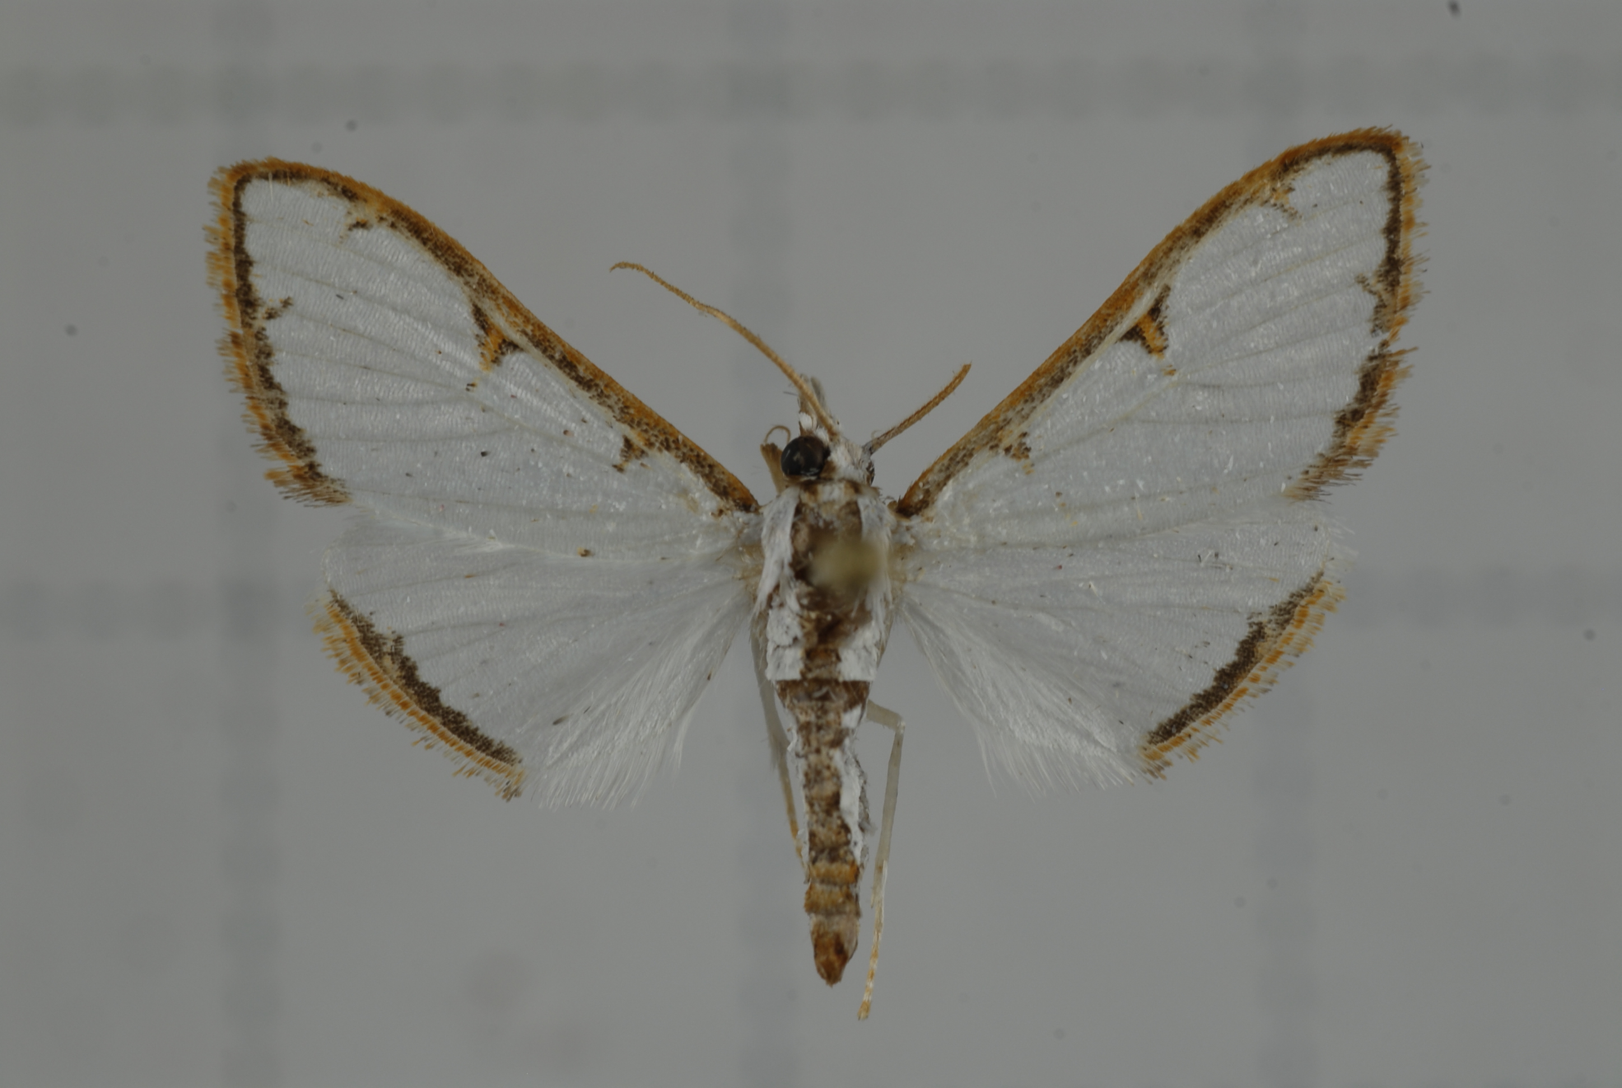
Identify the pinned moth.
Cirrhochrista spinuella
